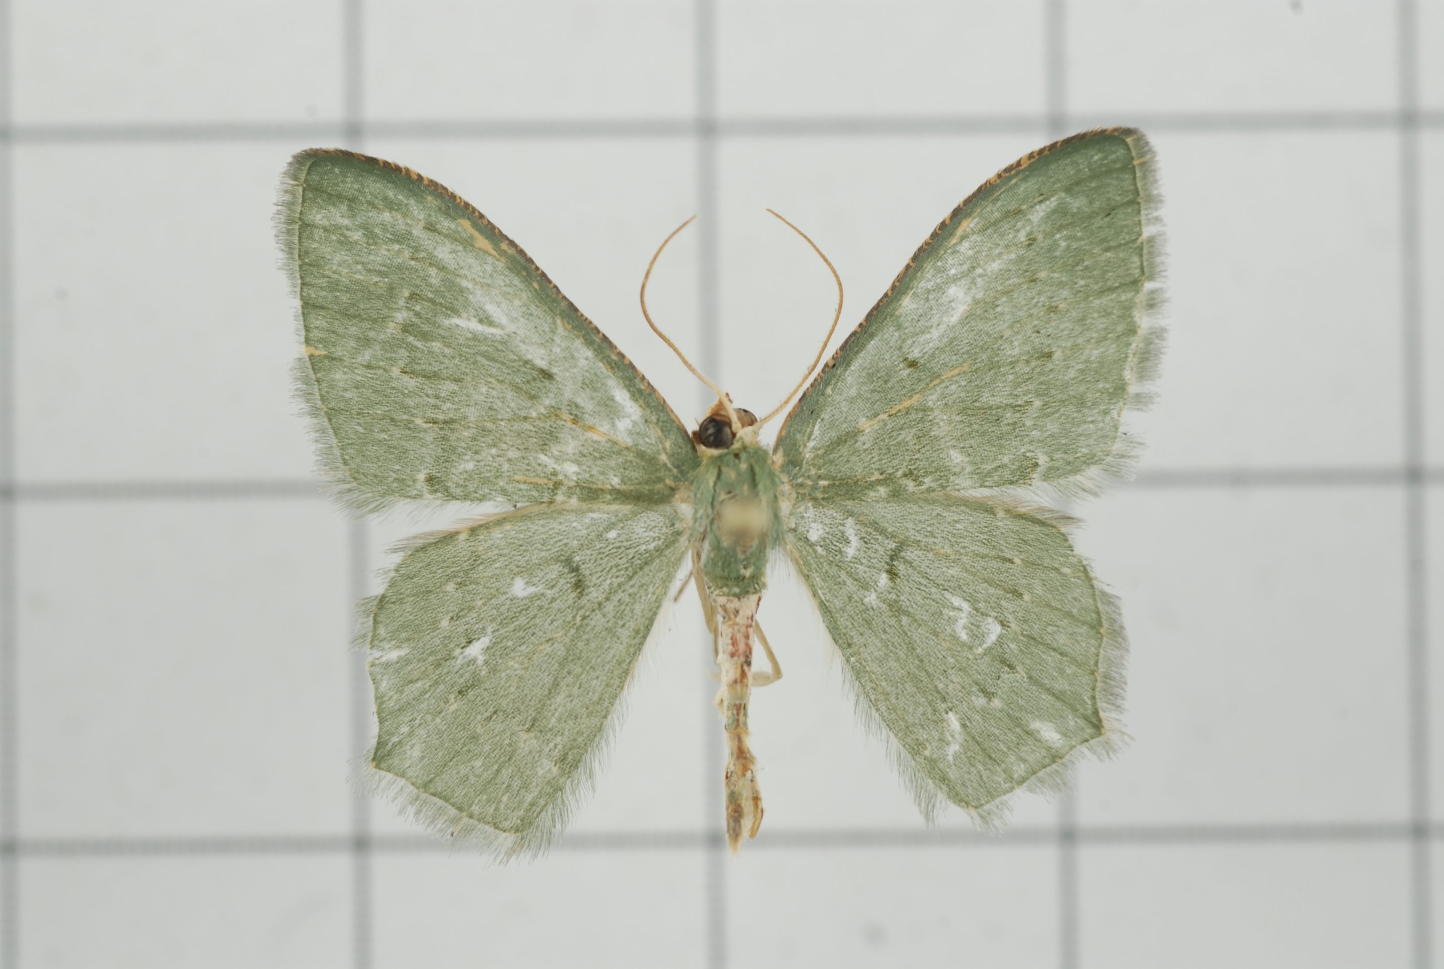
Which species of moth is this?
Chlorissa arcana
